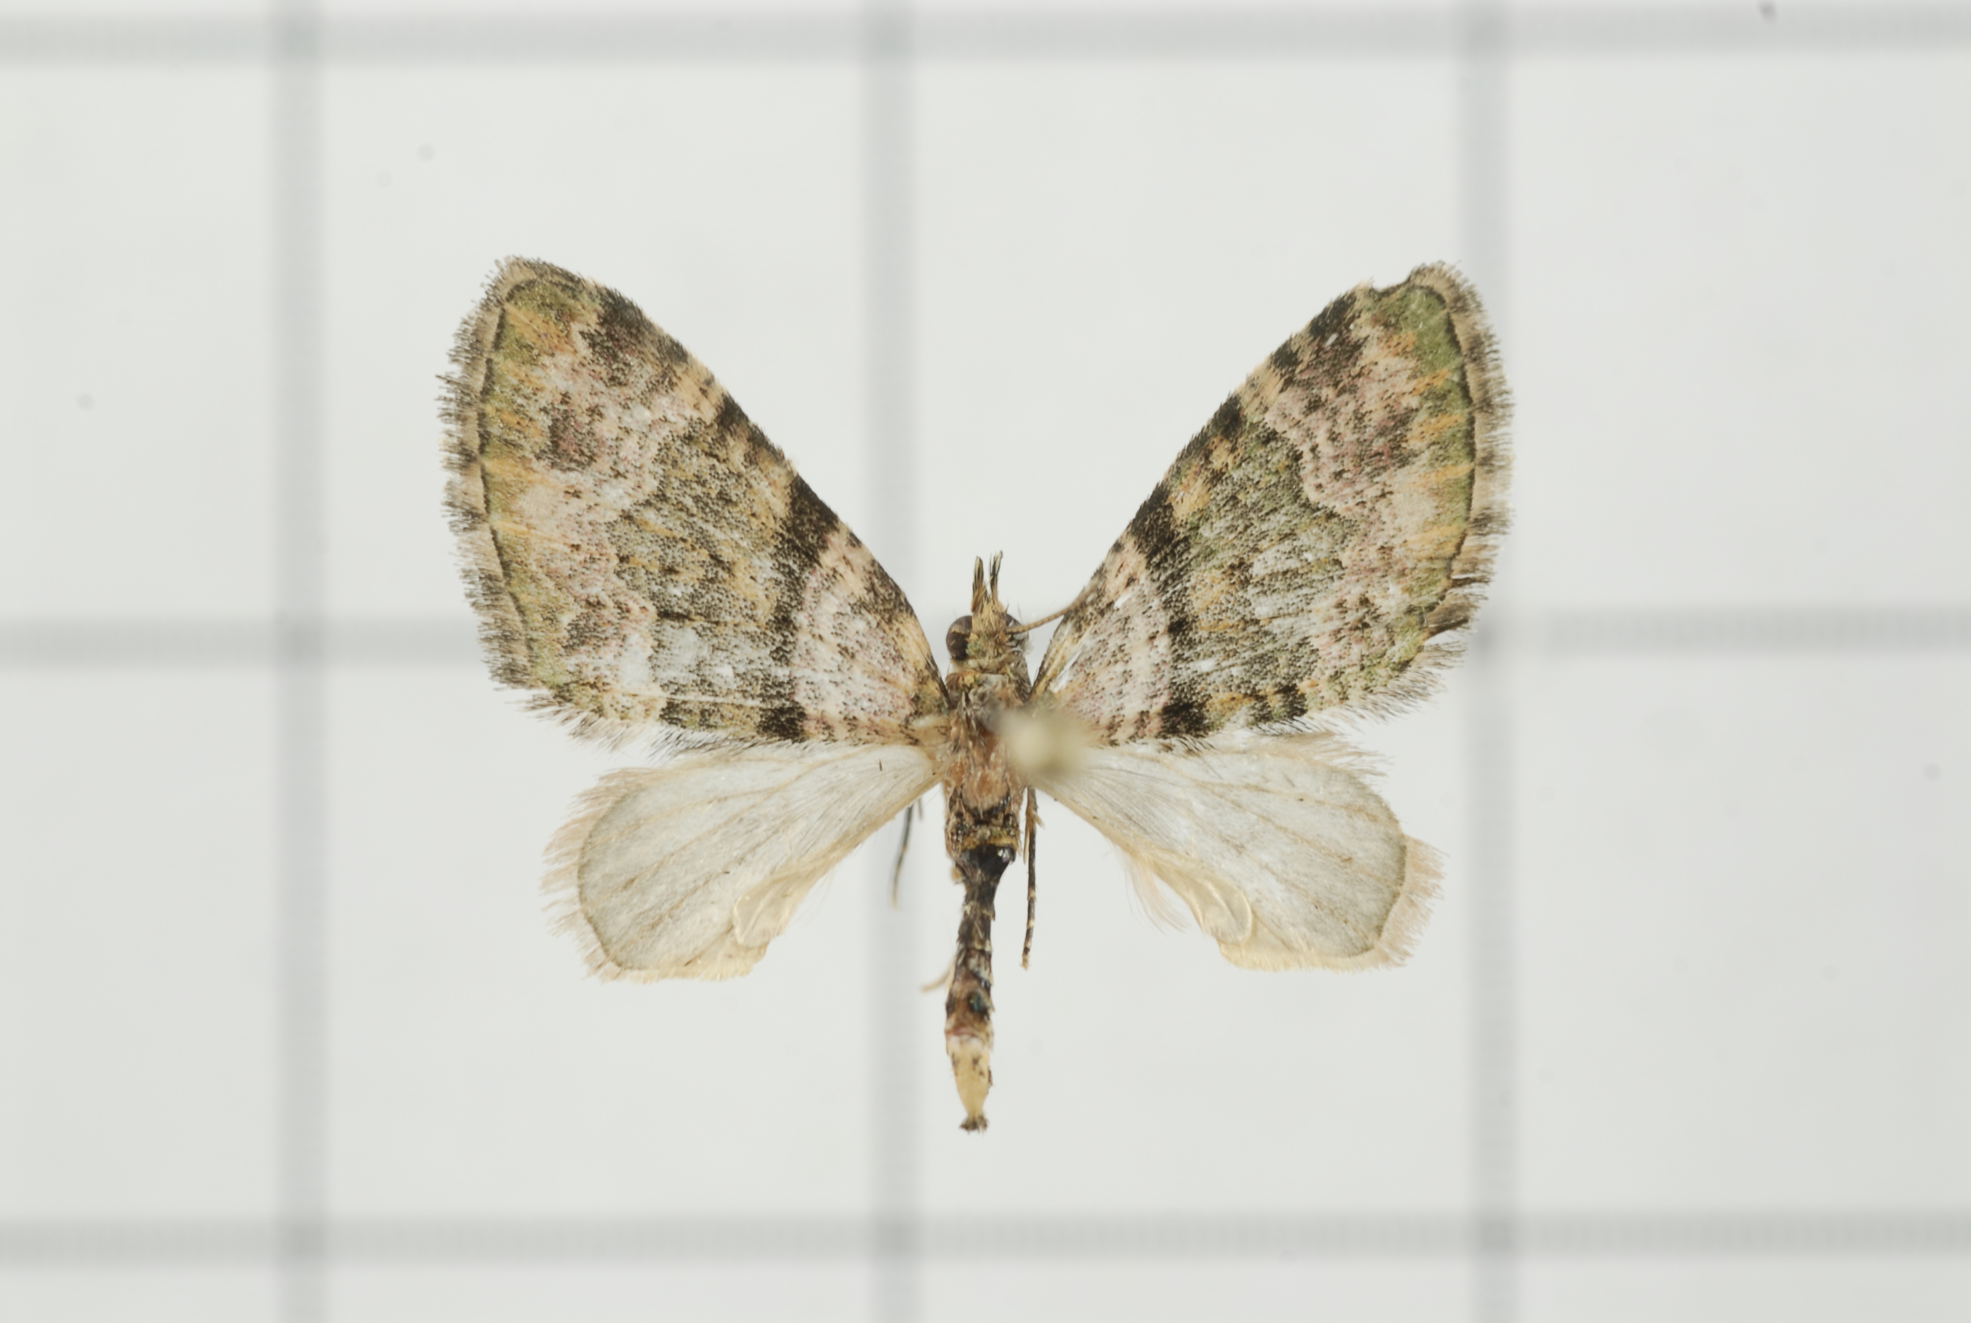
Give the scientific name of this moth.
Syncosmia patinata
